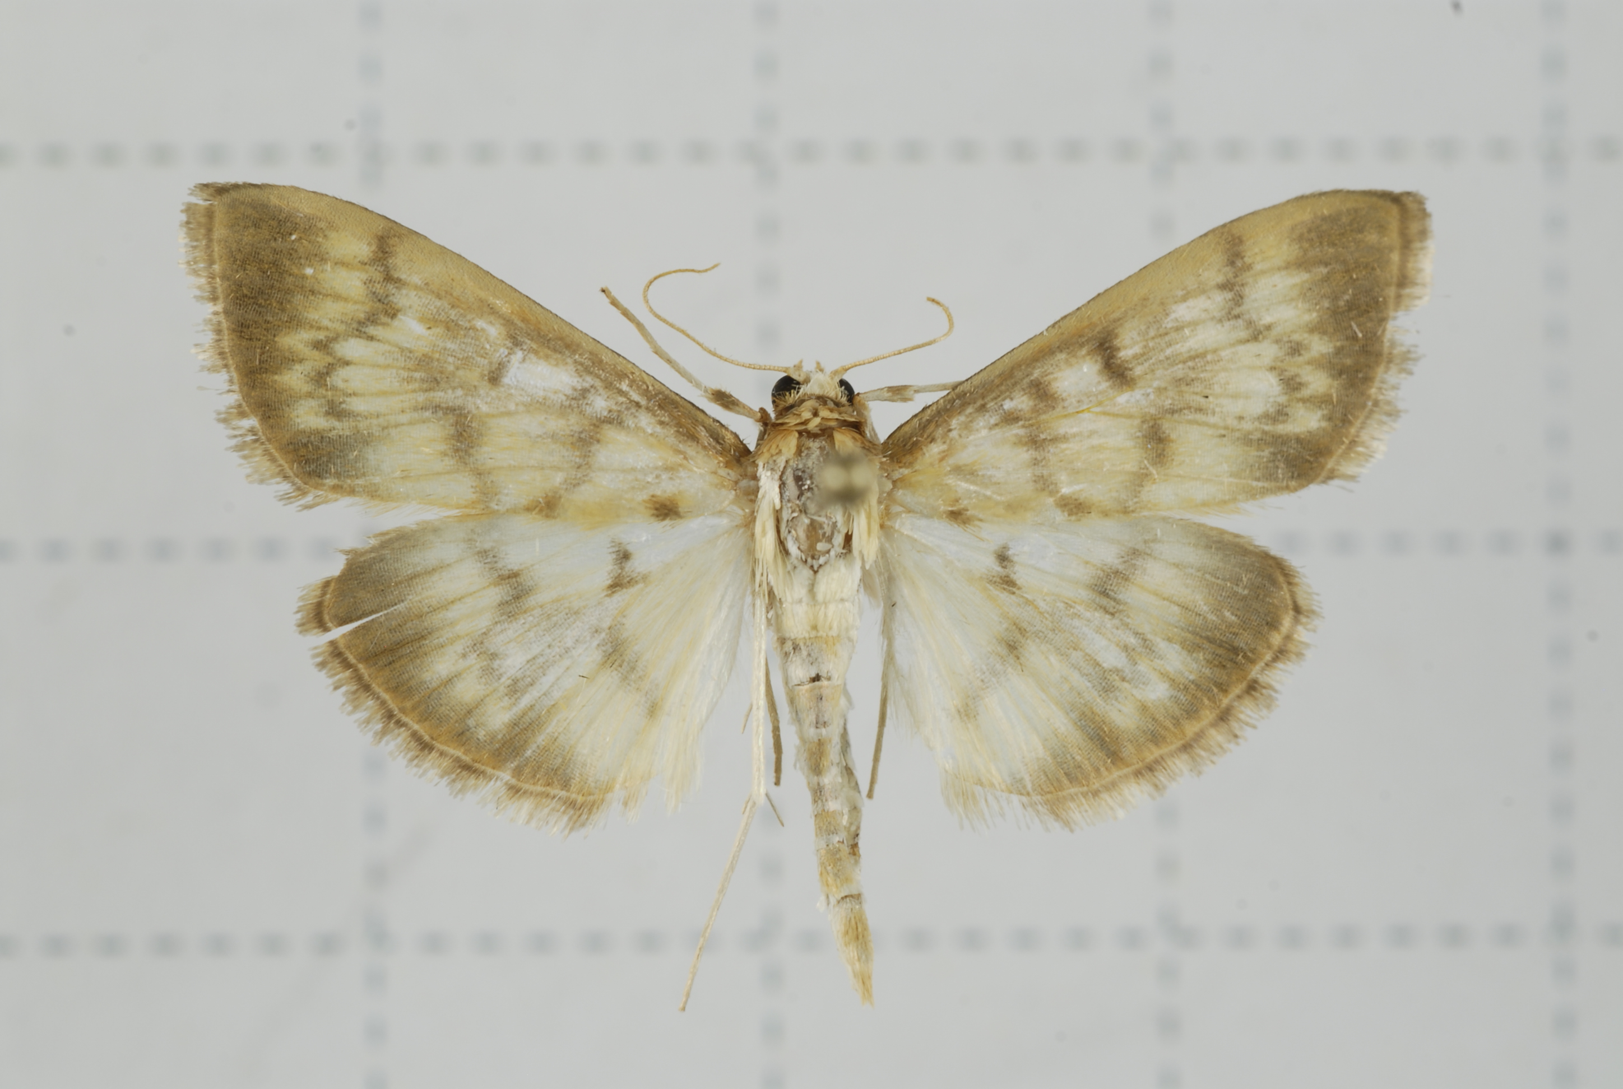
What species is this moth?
Herpetogramma moderatale
